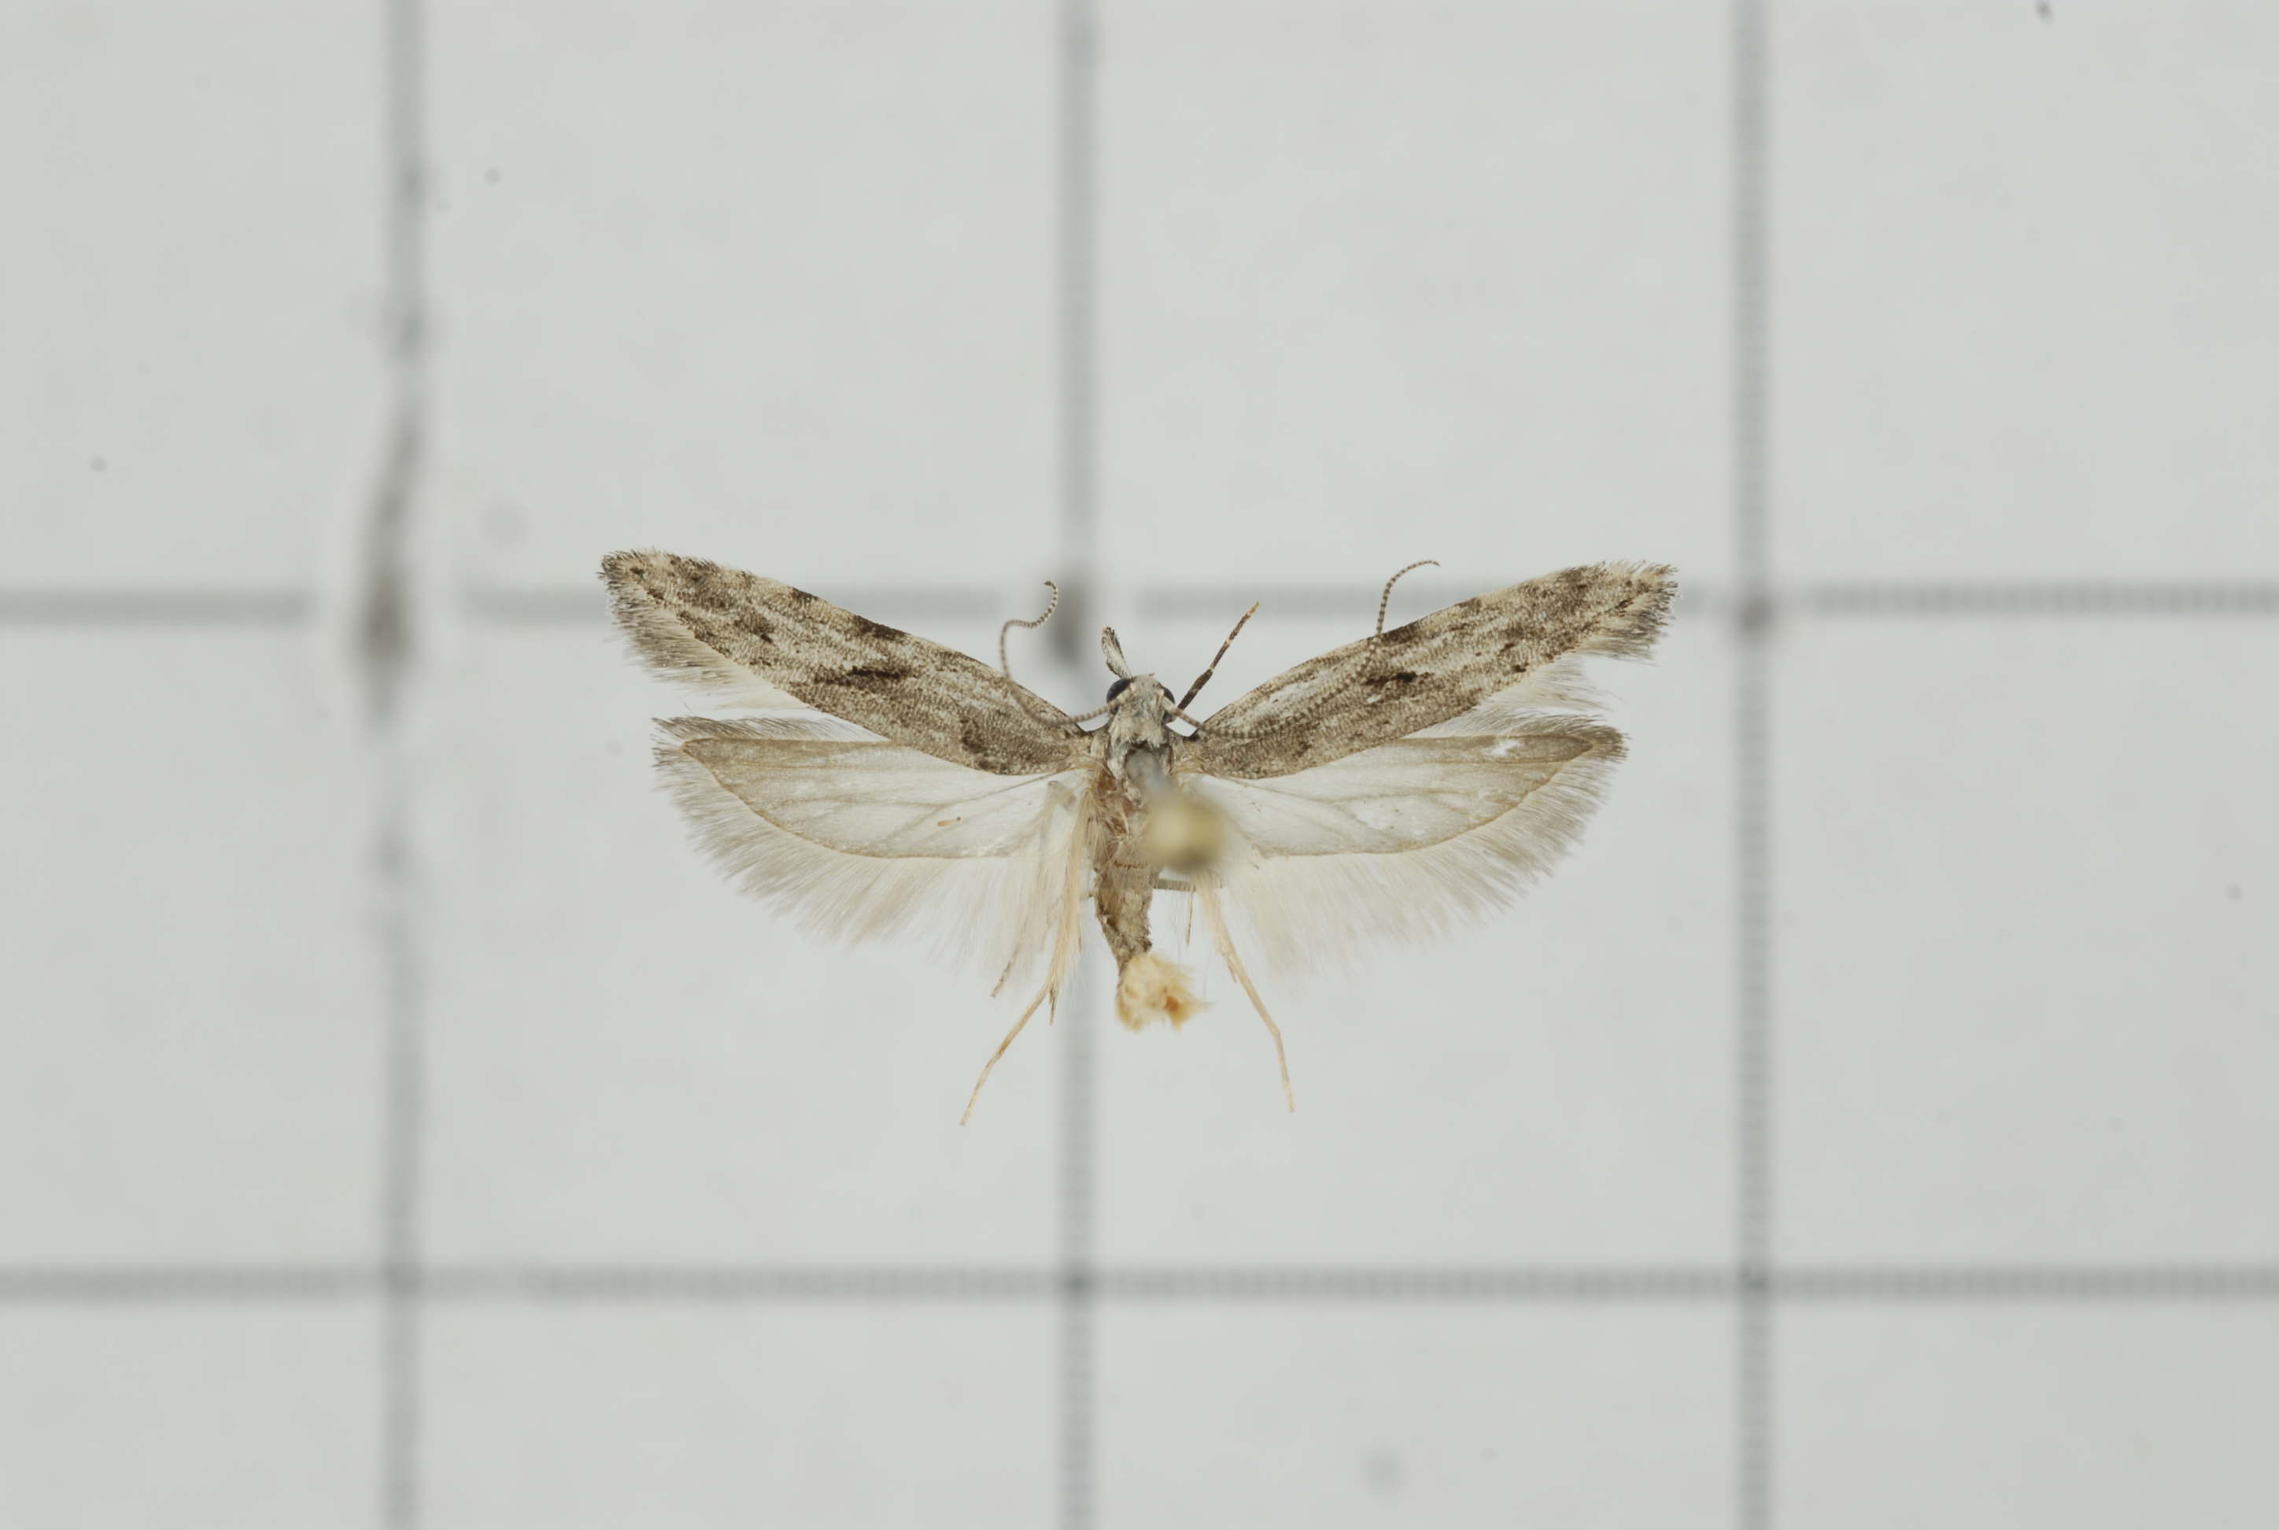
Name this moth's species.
Homoshelas leptopalta
